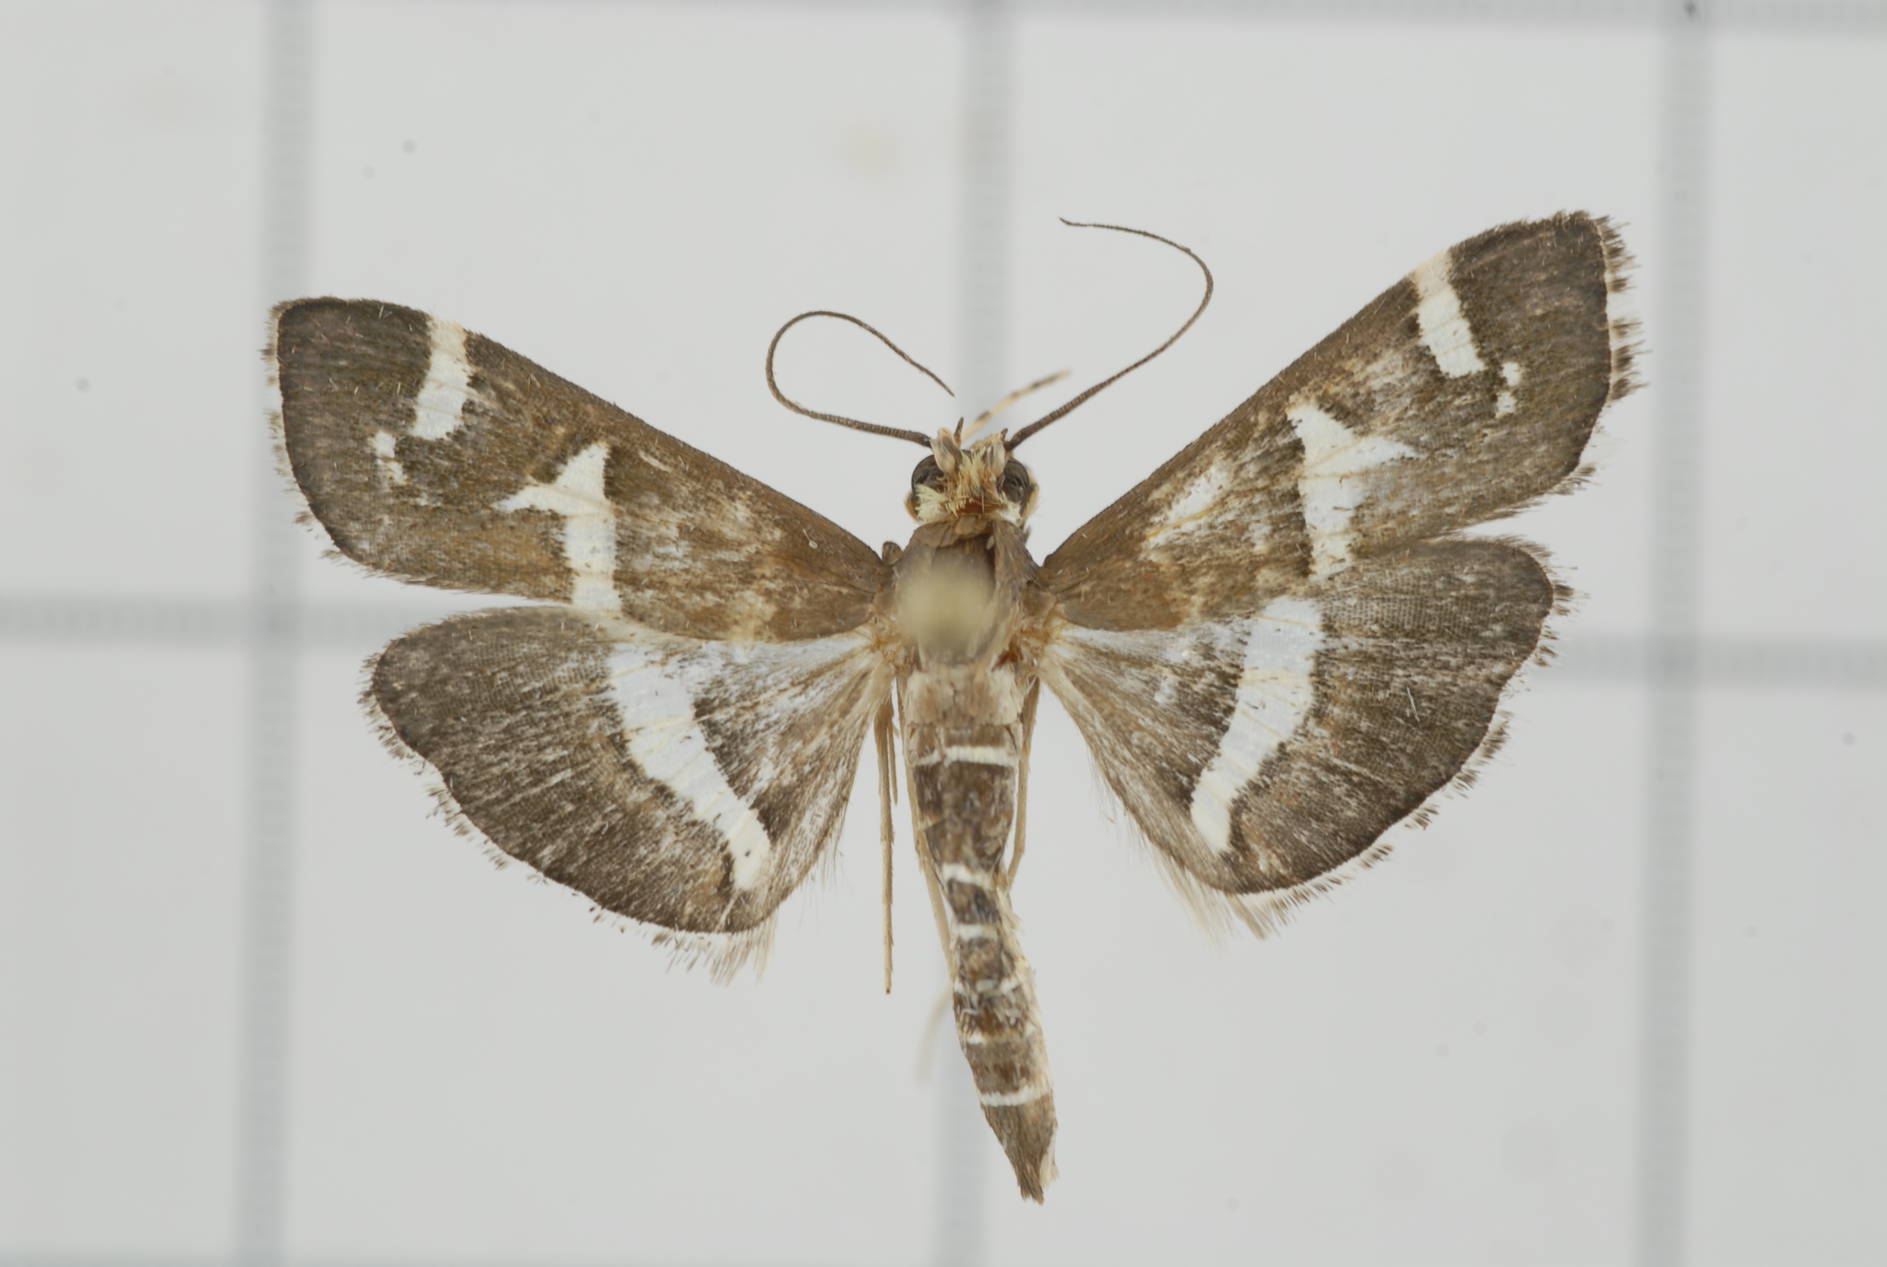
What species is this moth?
Spoladea recurvalis
